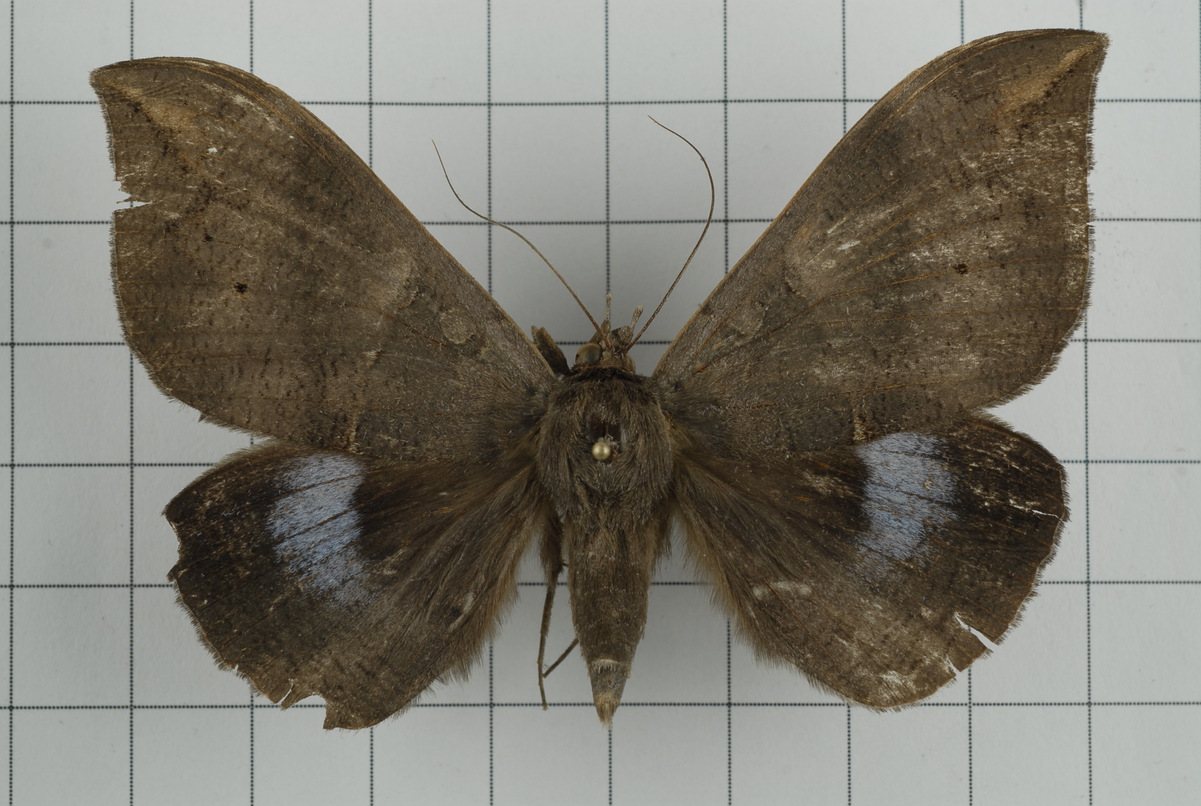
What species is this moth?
Ischyja ferrifracta
